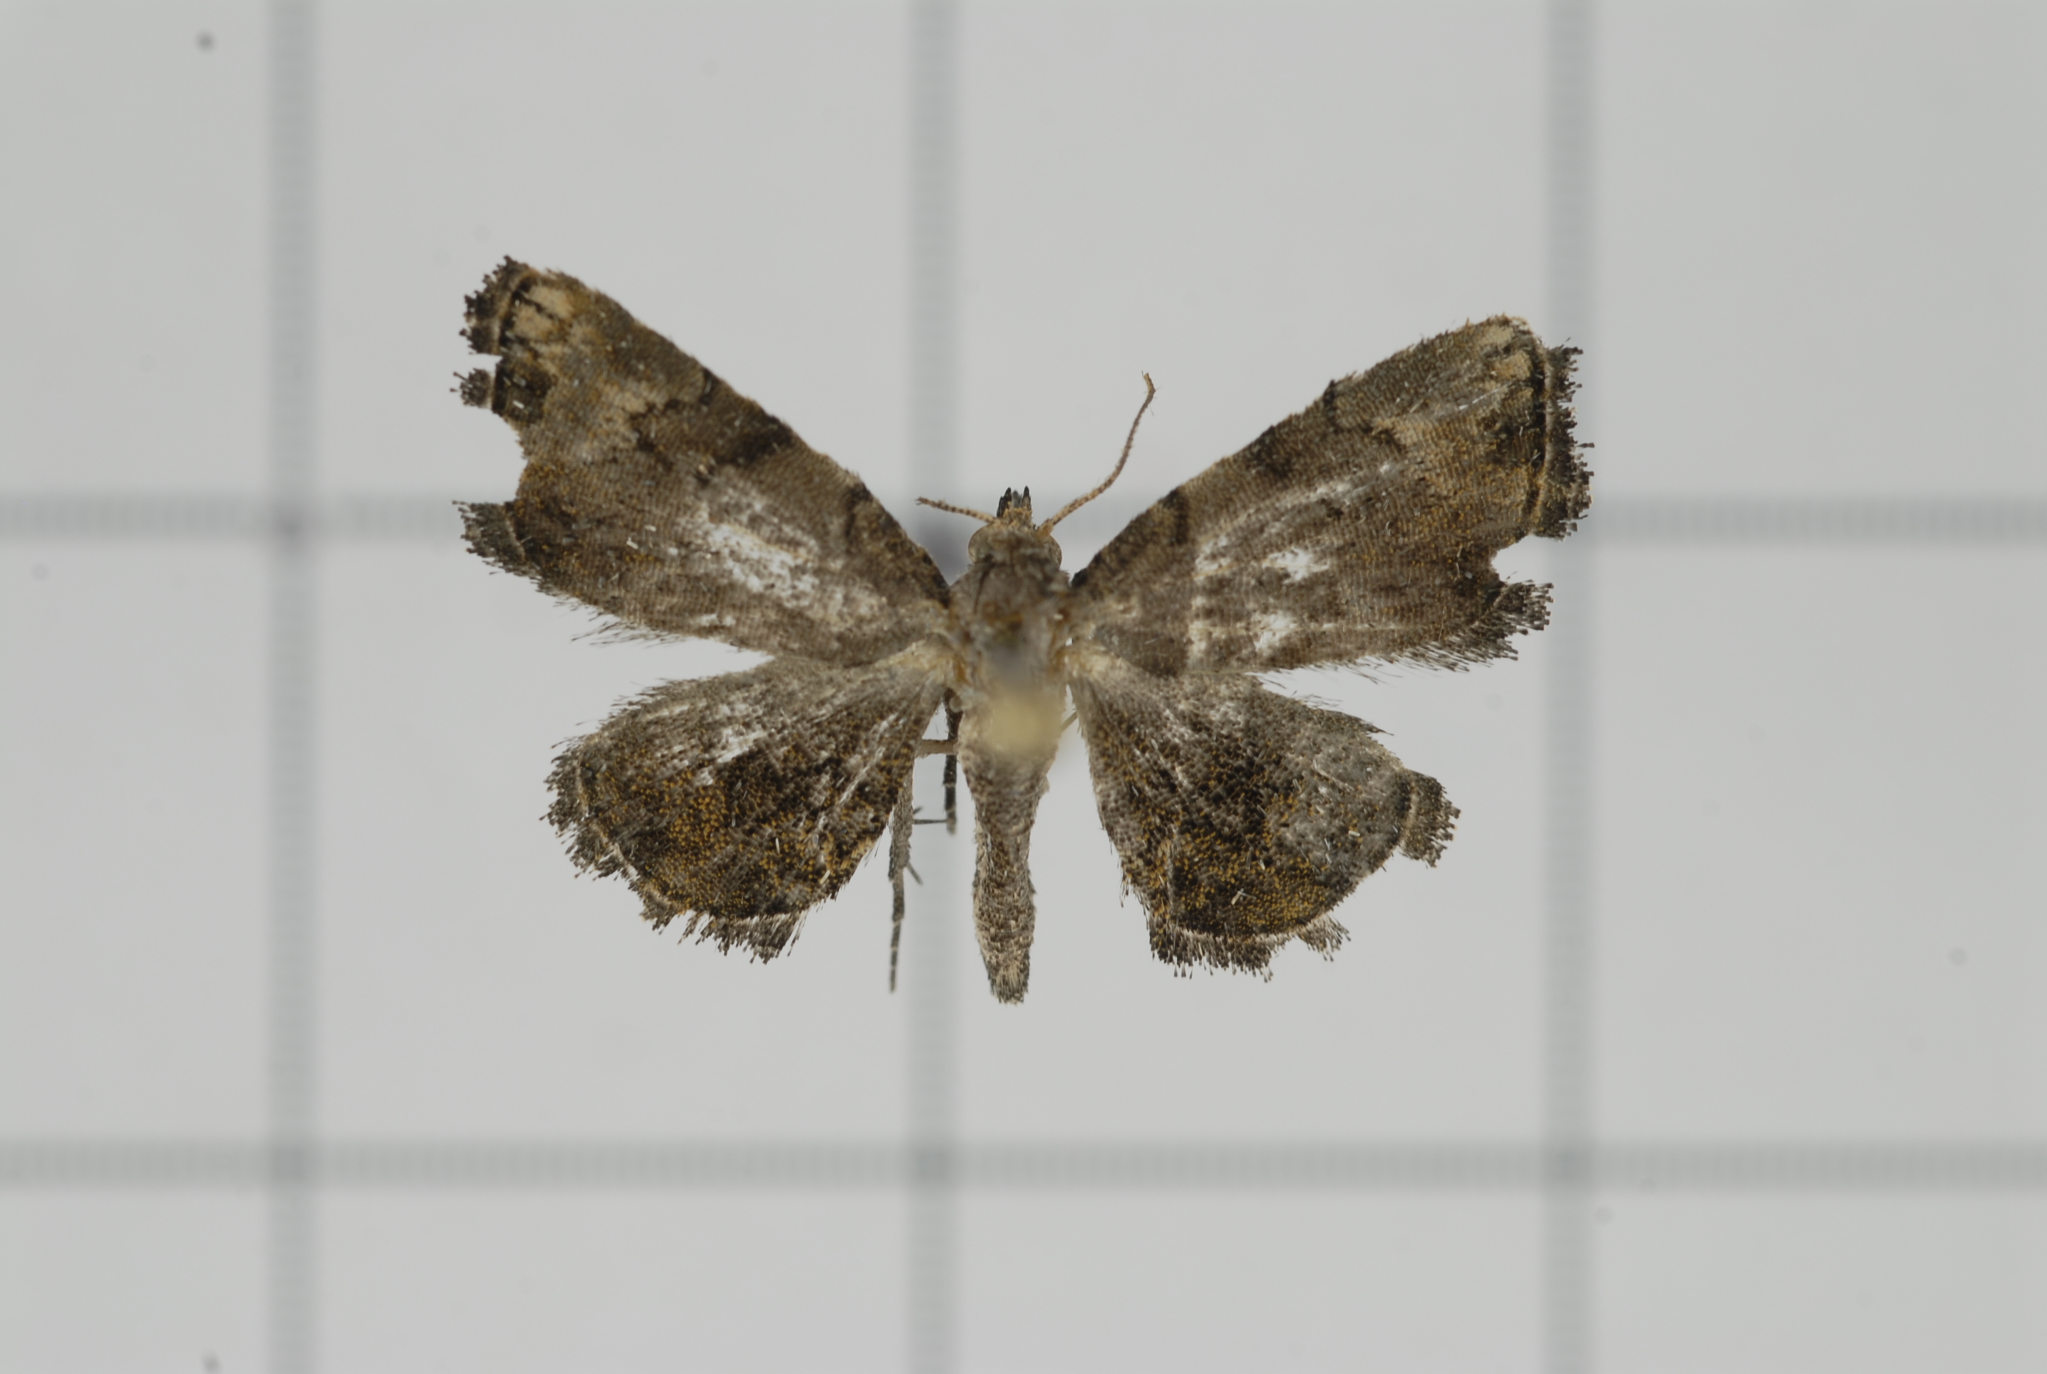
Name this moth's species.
Mataeomera biangulata
